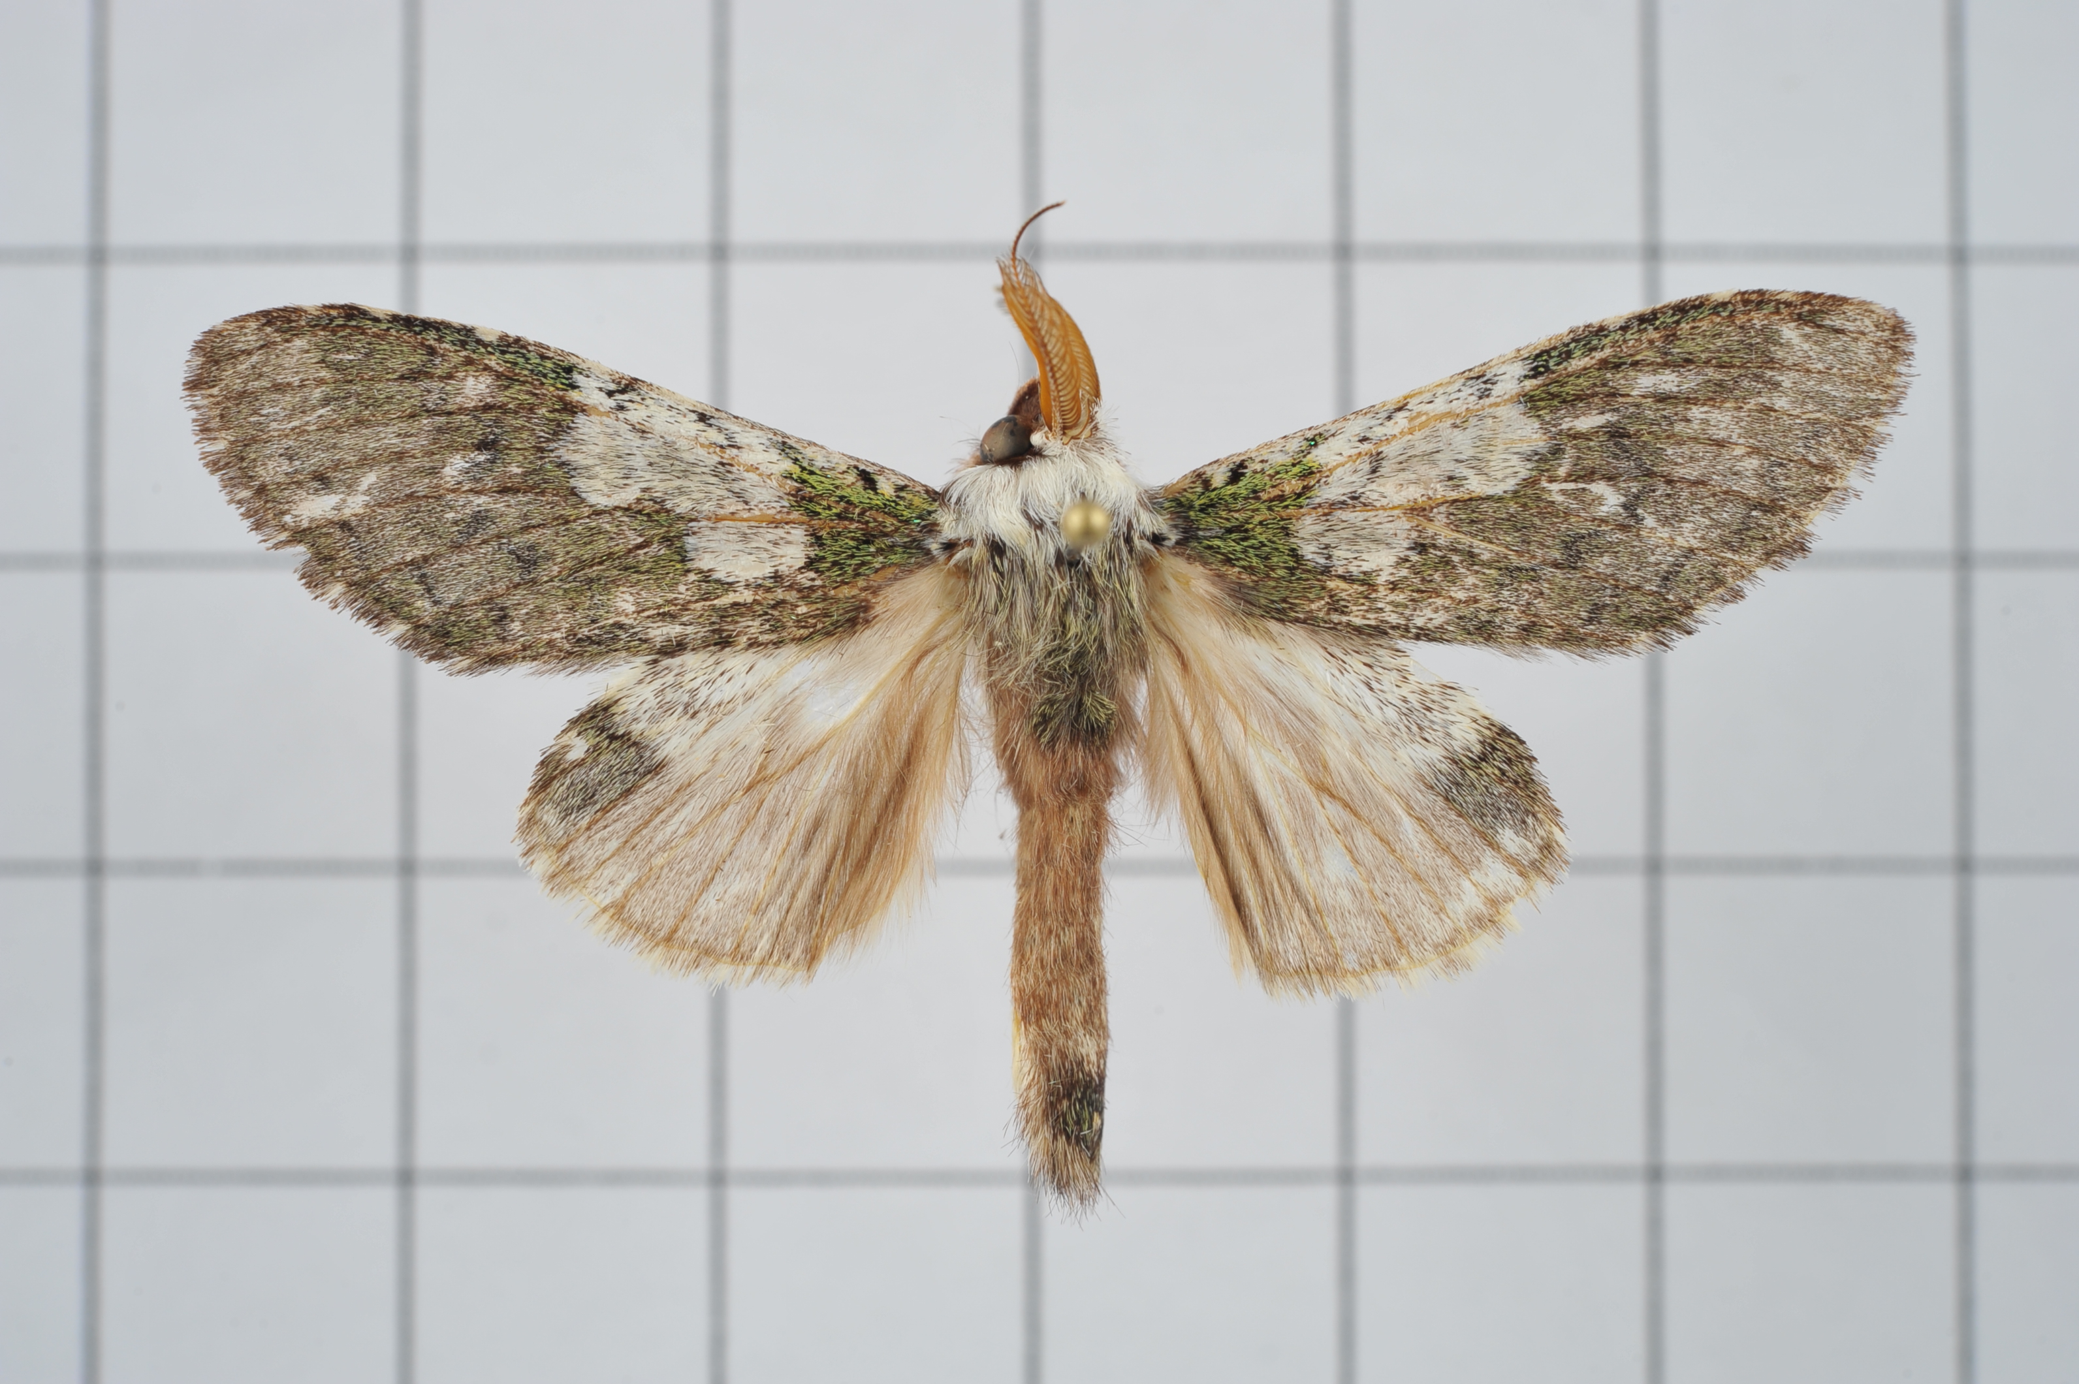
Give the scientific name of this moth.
Syntypistis comatus
